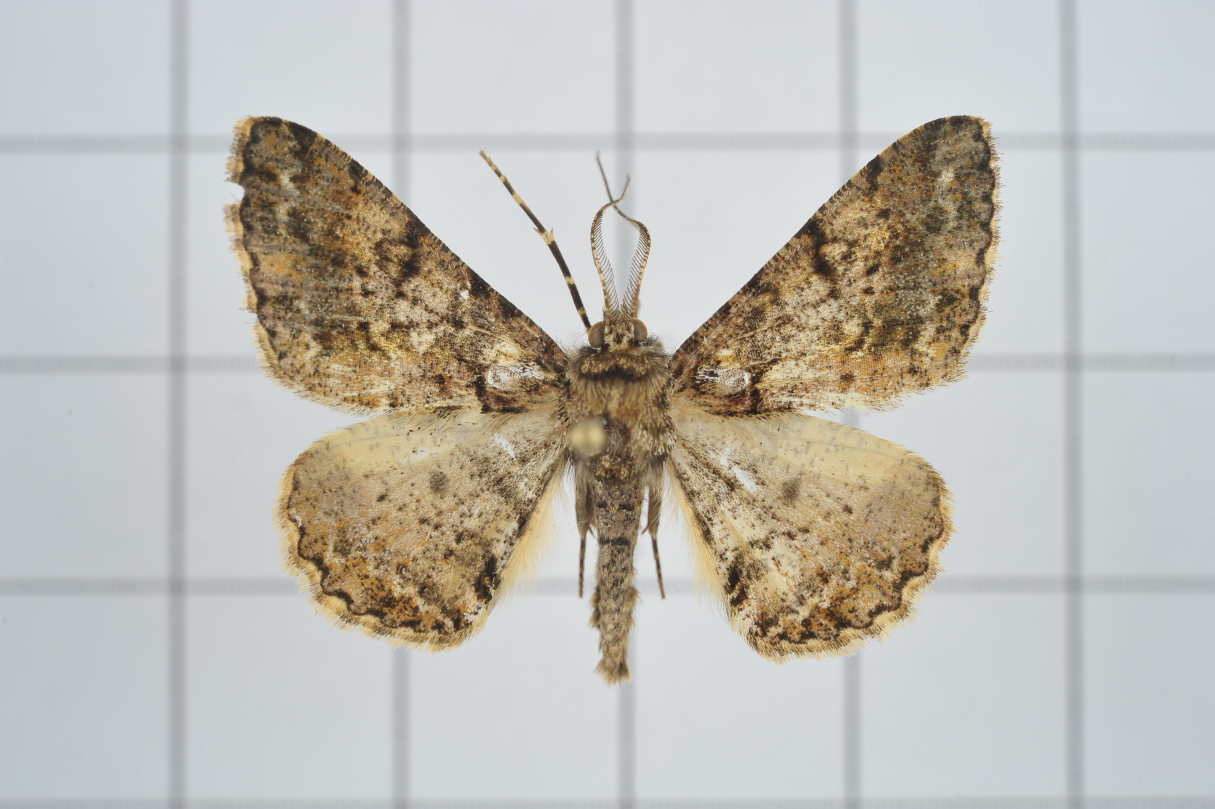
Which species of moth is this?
Alcis taiwanovariegata
